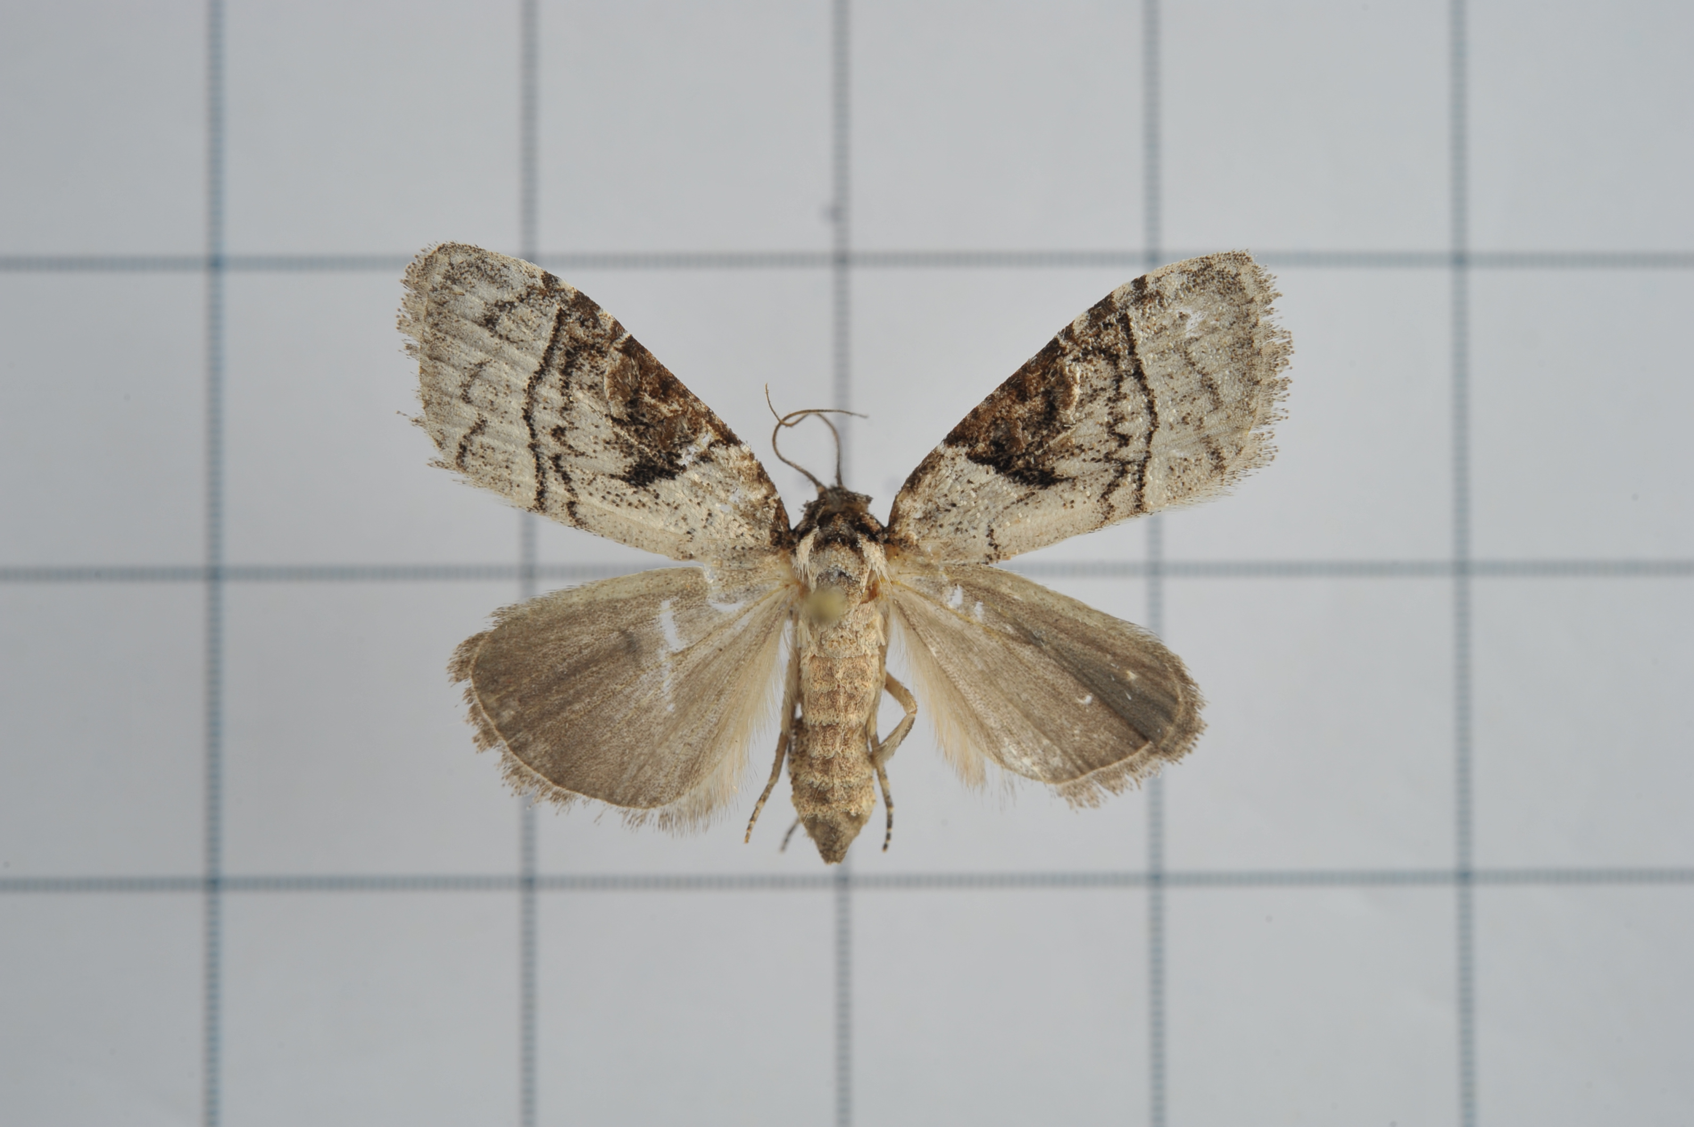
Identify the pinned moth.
Meganola triangulalis
